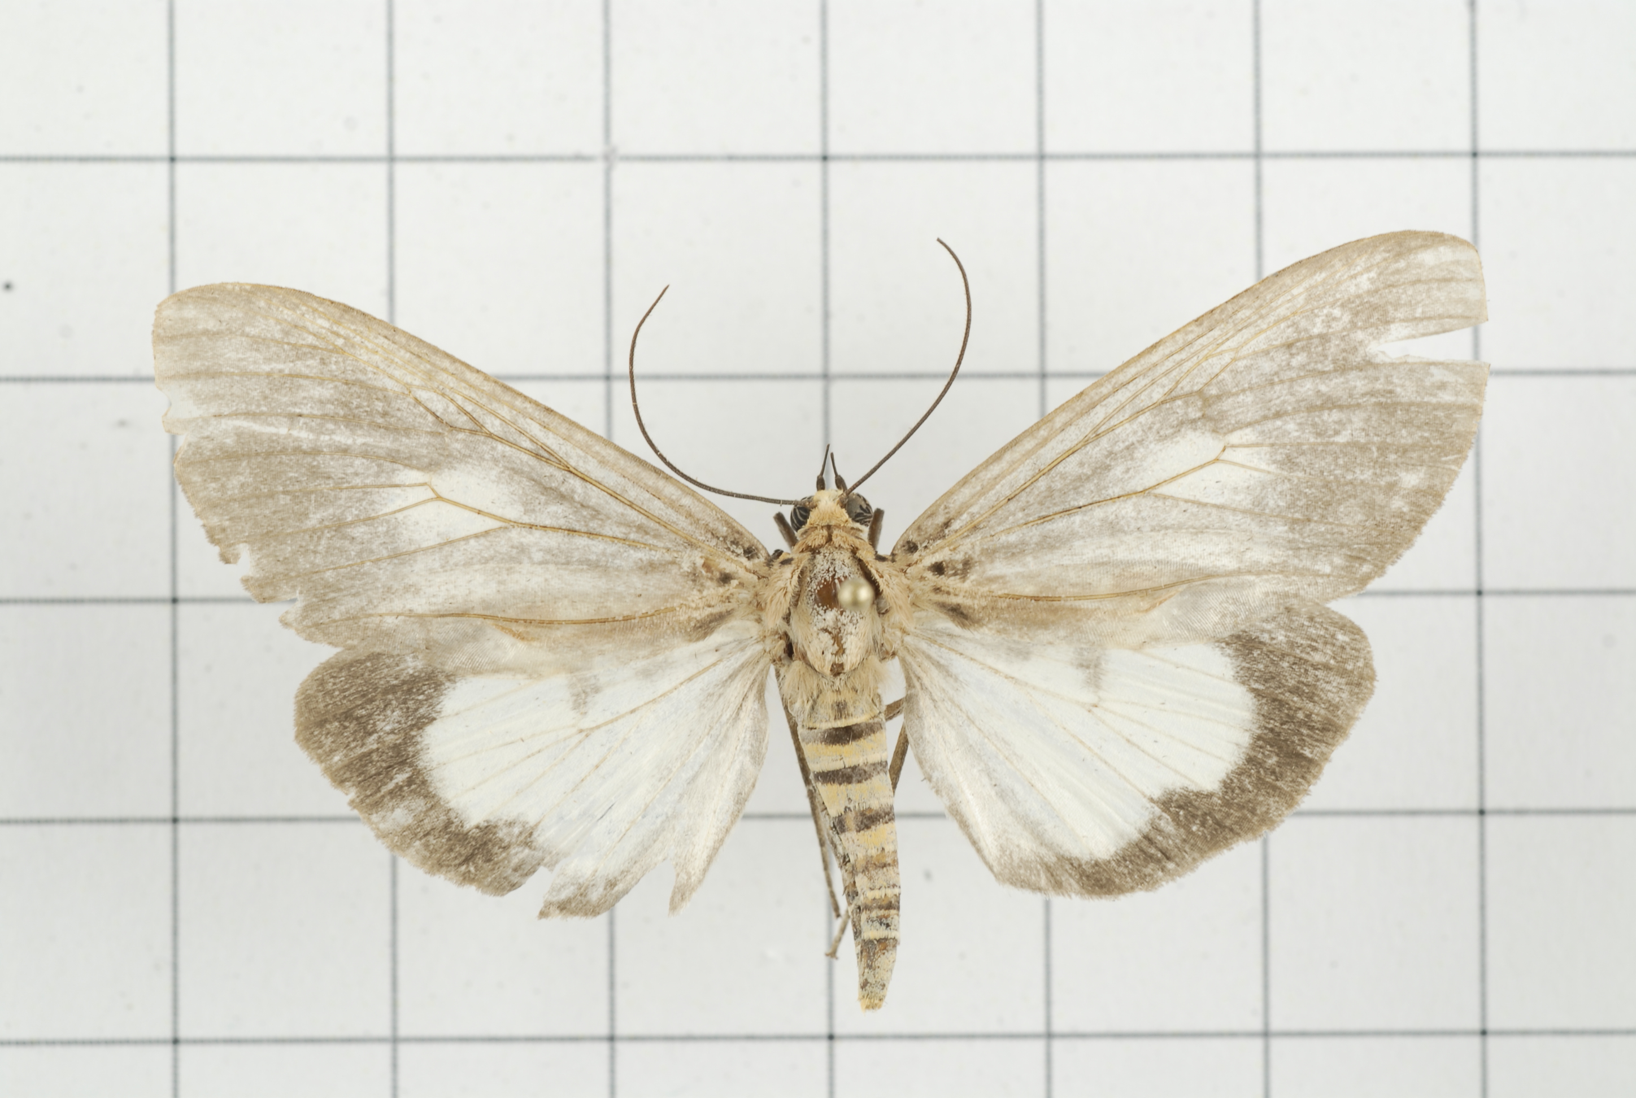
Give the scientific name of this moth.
Asota heliconia zebrina
